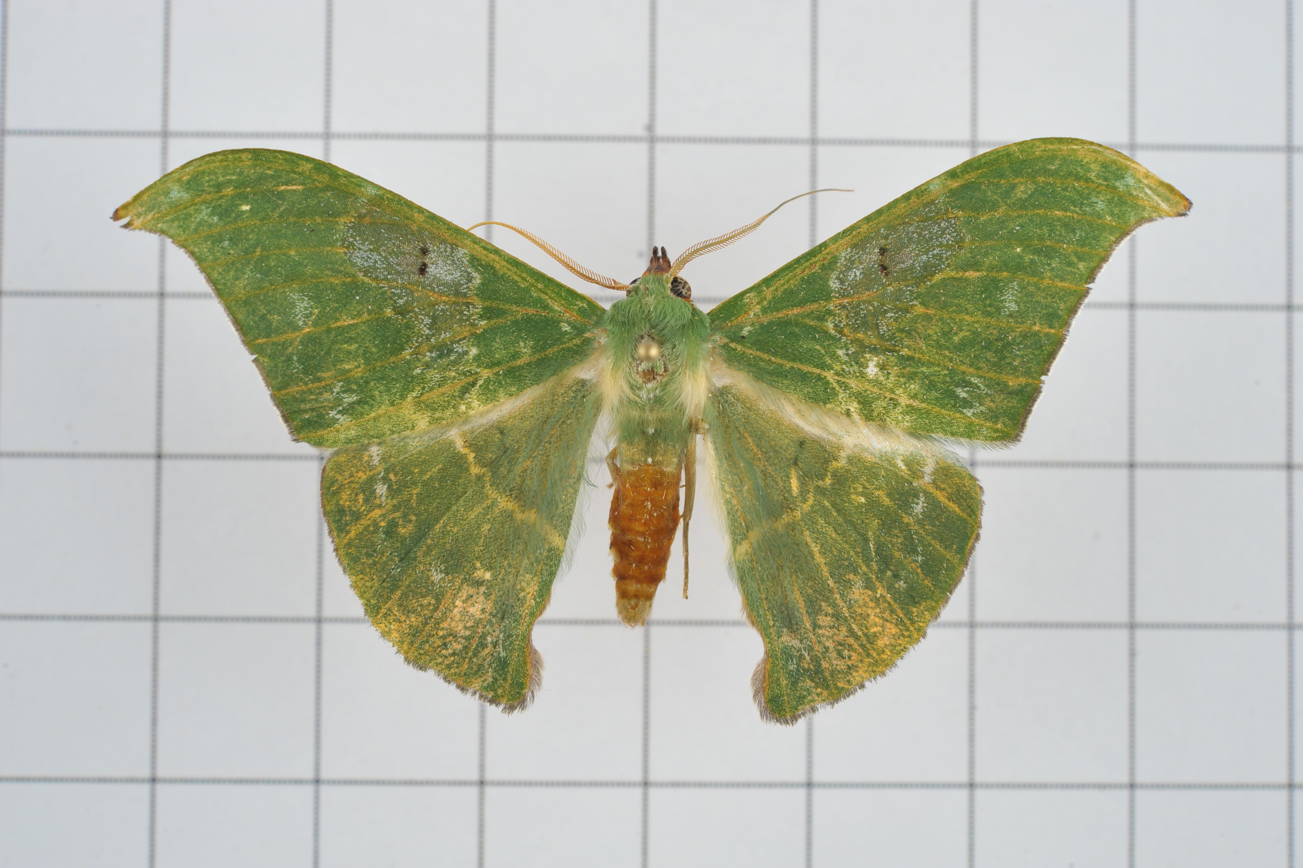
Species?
Tanaorhinus viridiluteata
